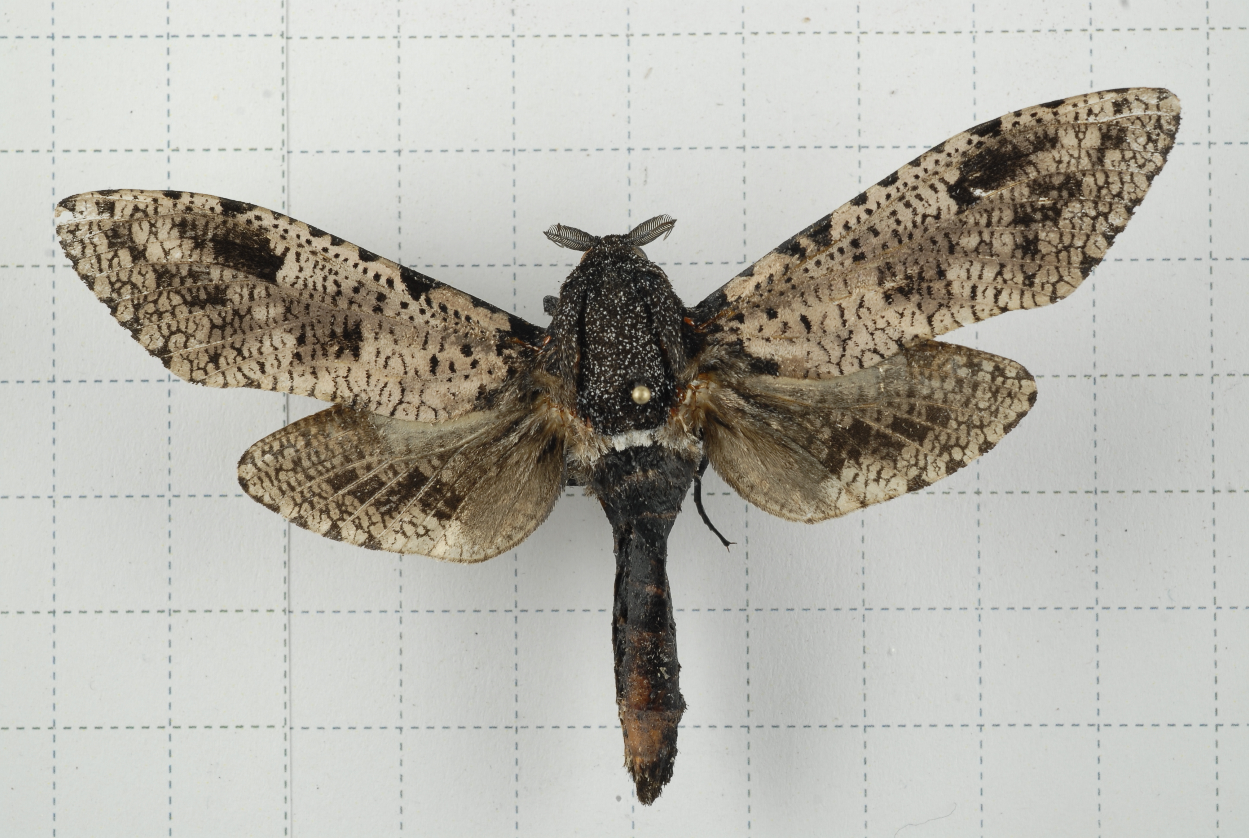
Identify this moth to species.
Xyleutes strix
